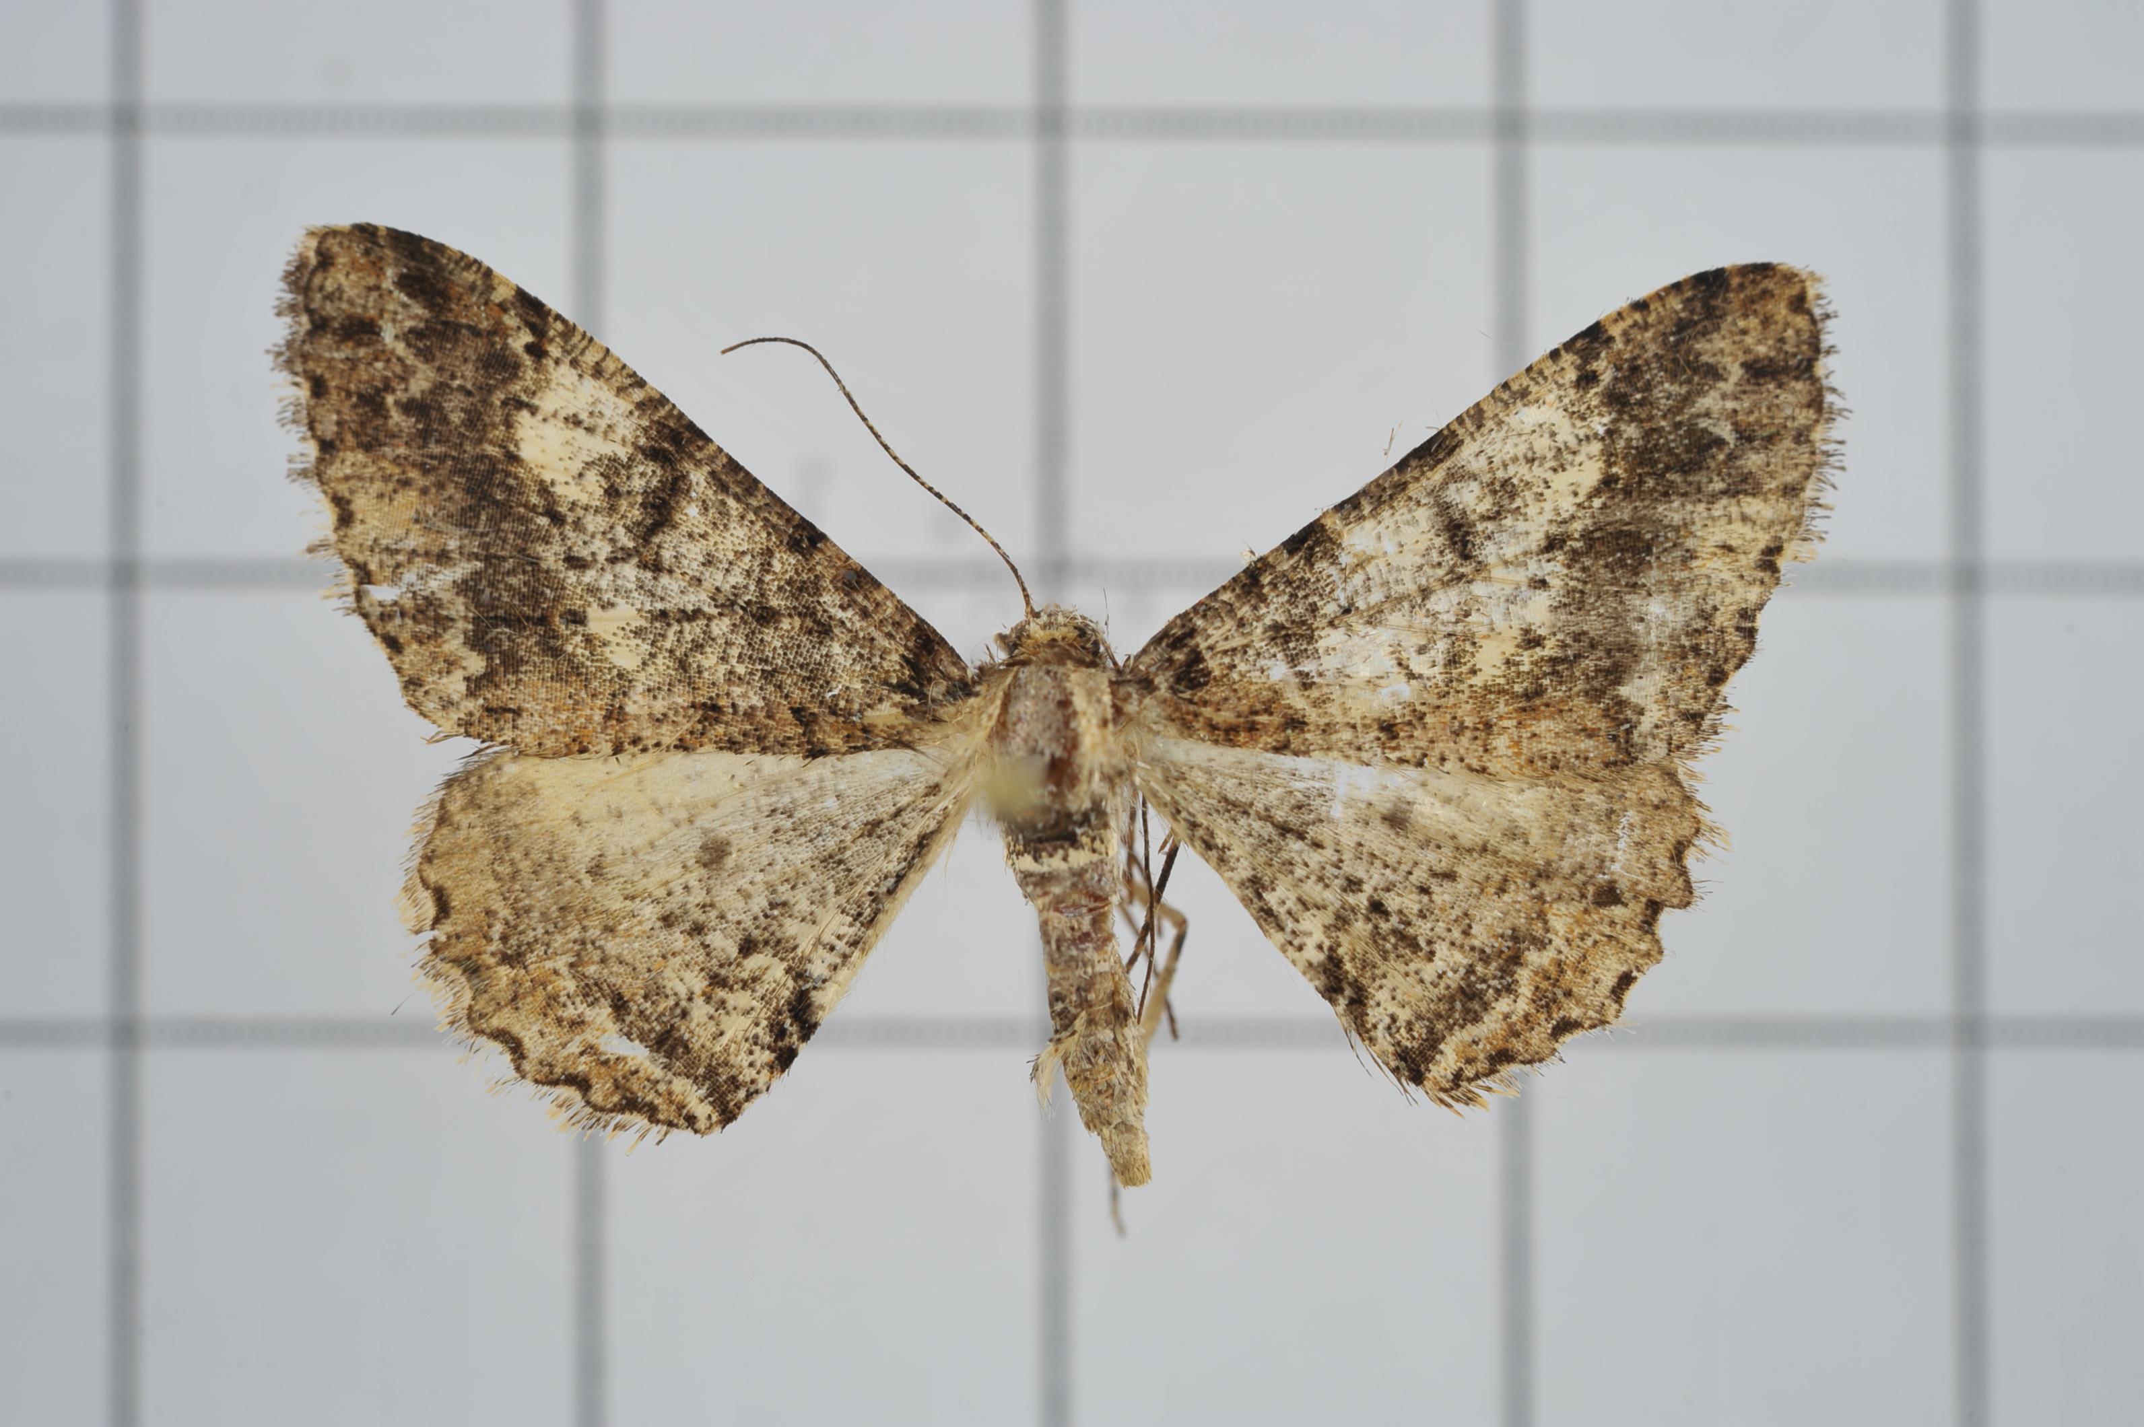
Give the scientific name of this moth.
Alcis taiwanovariegata
